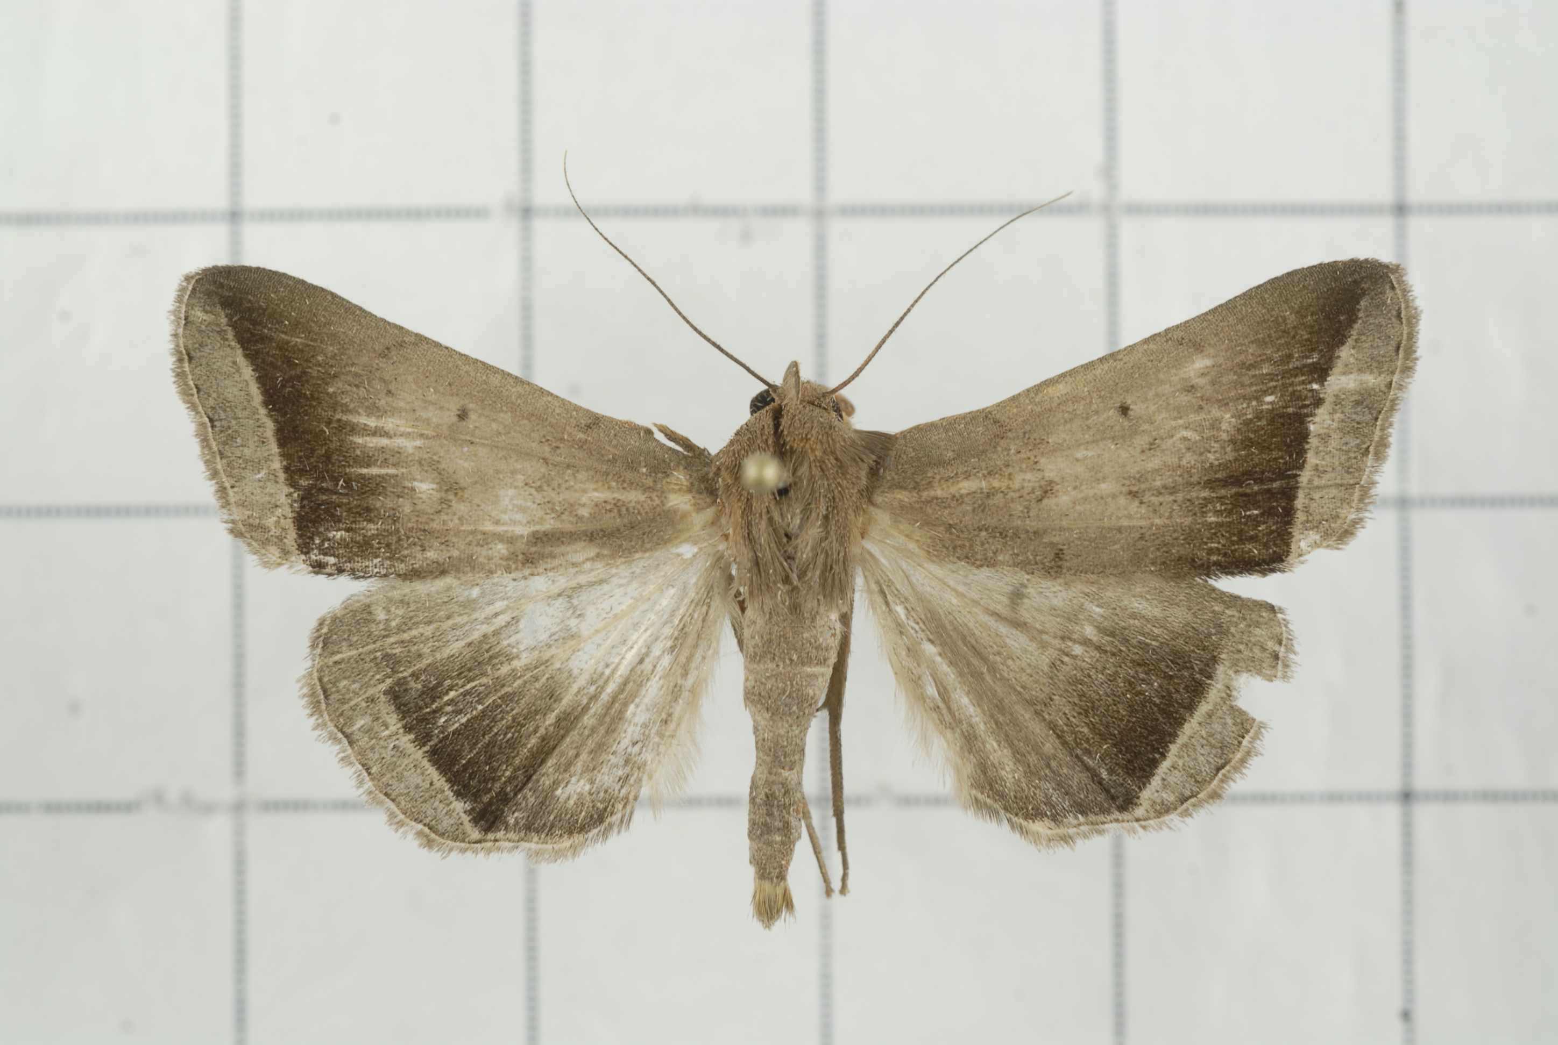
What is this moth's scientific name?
Simplicia bimarginata
